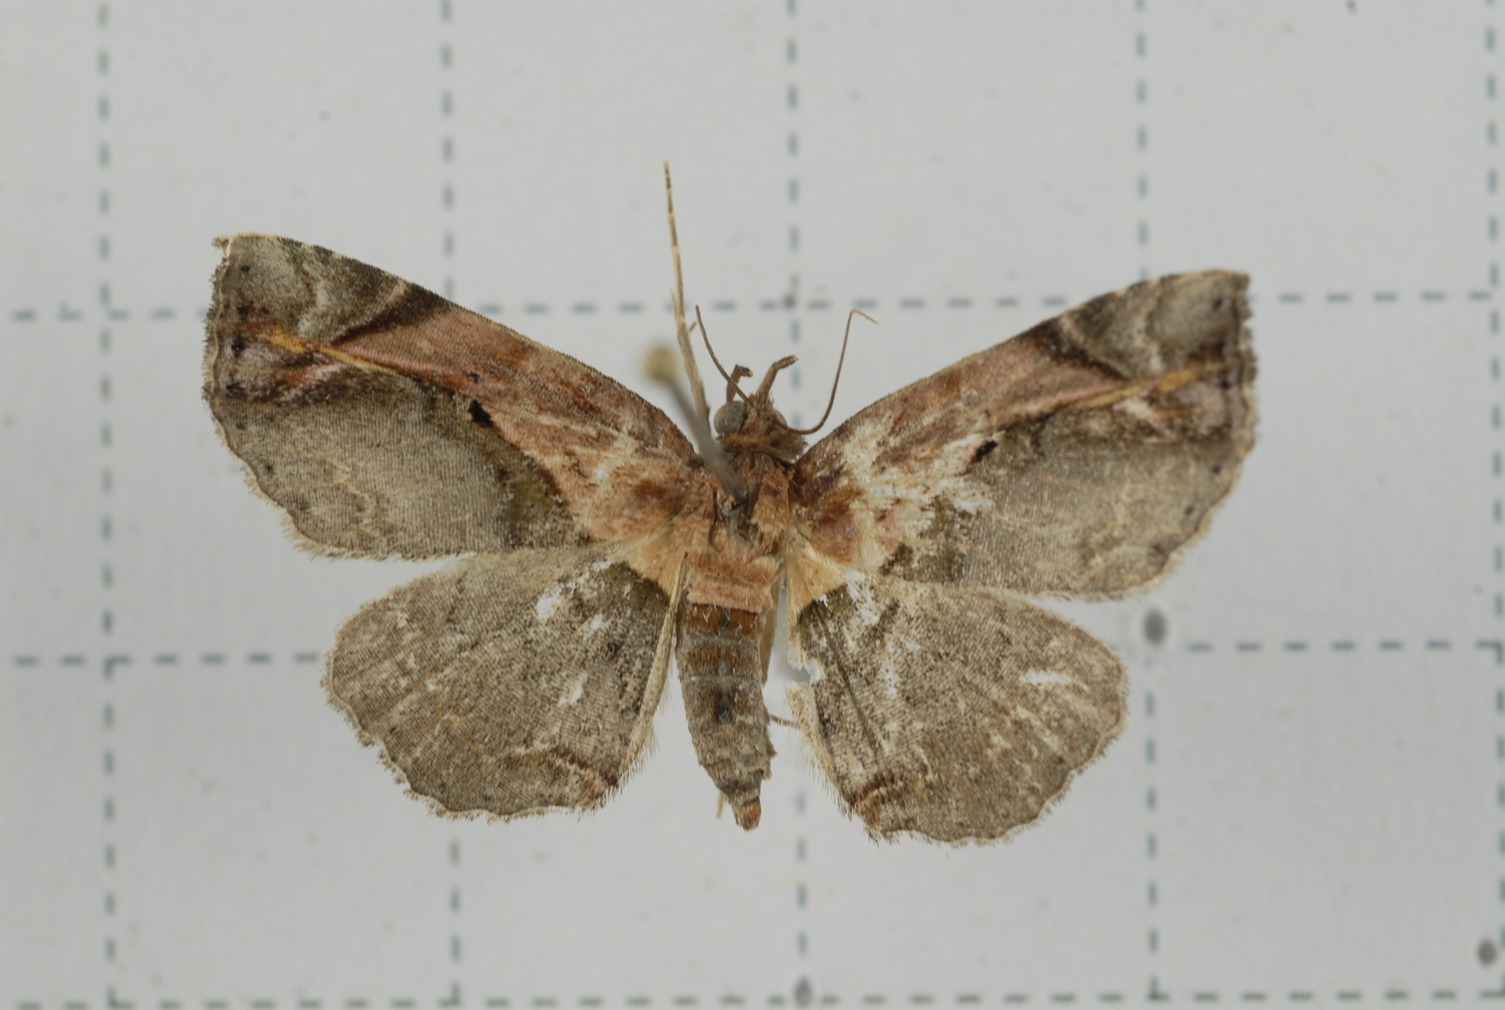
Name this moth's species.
Lophoruza pulcherrima
